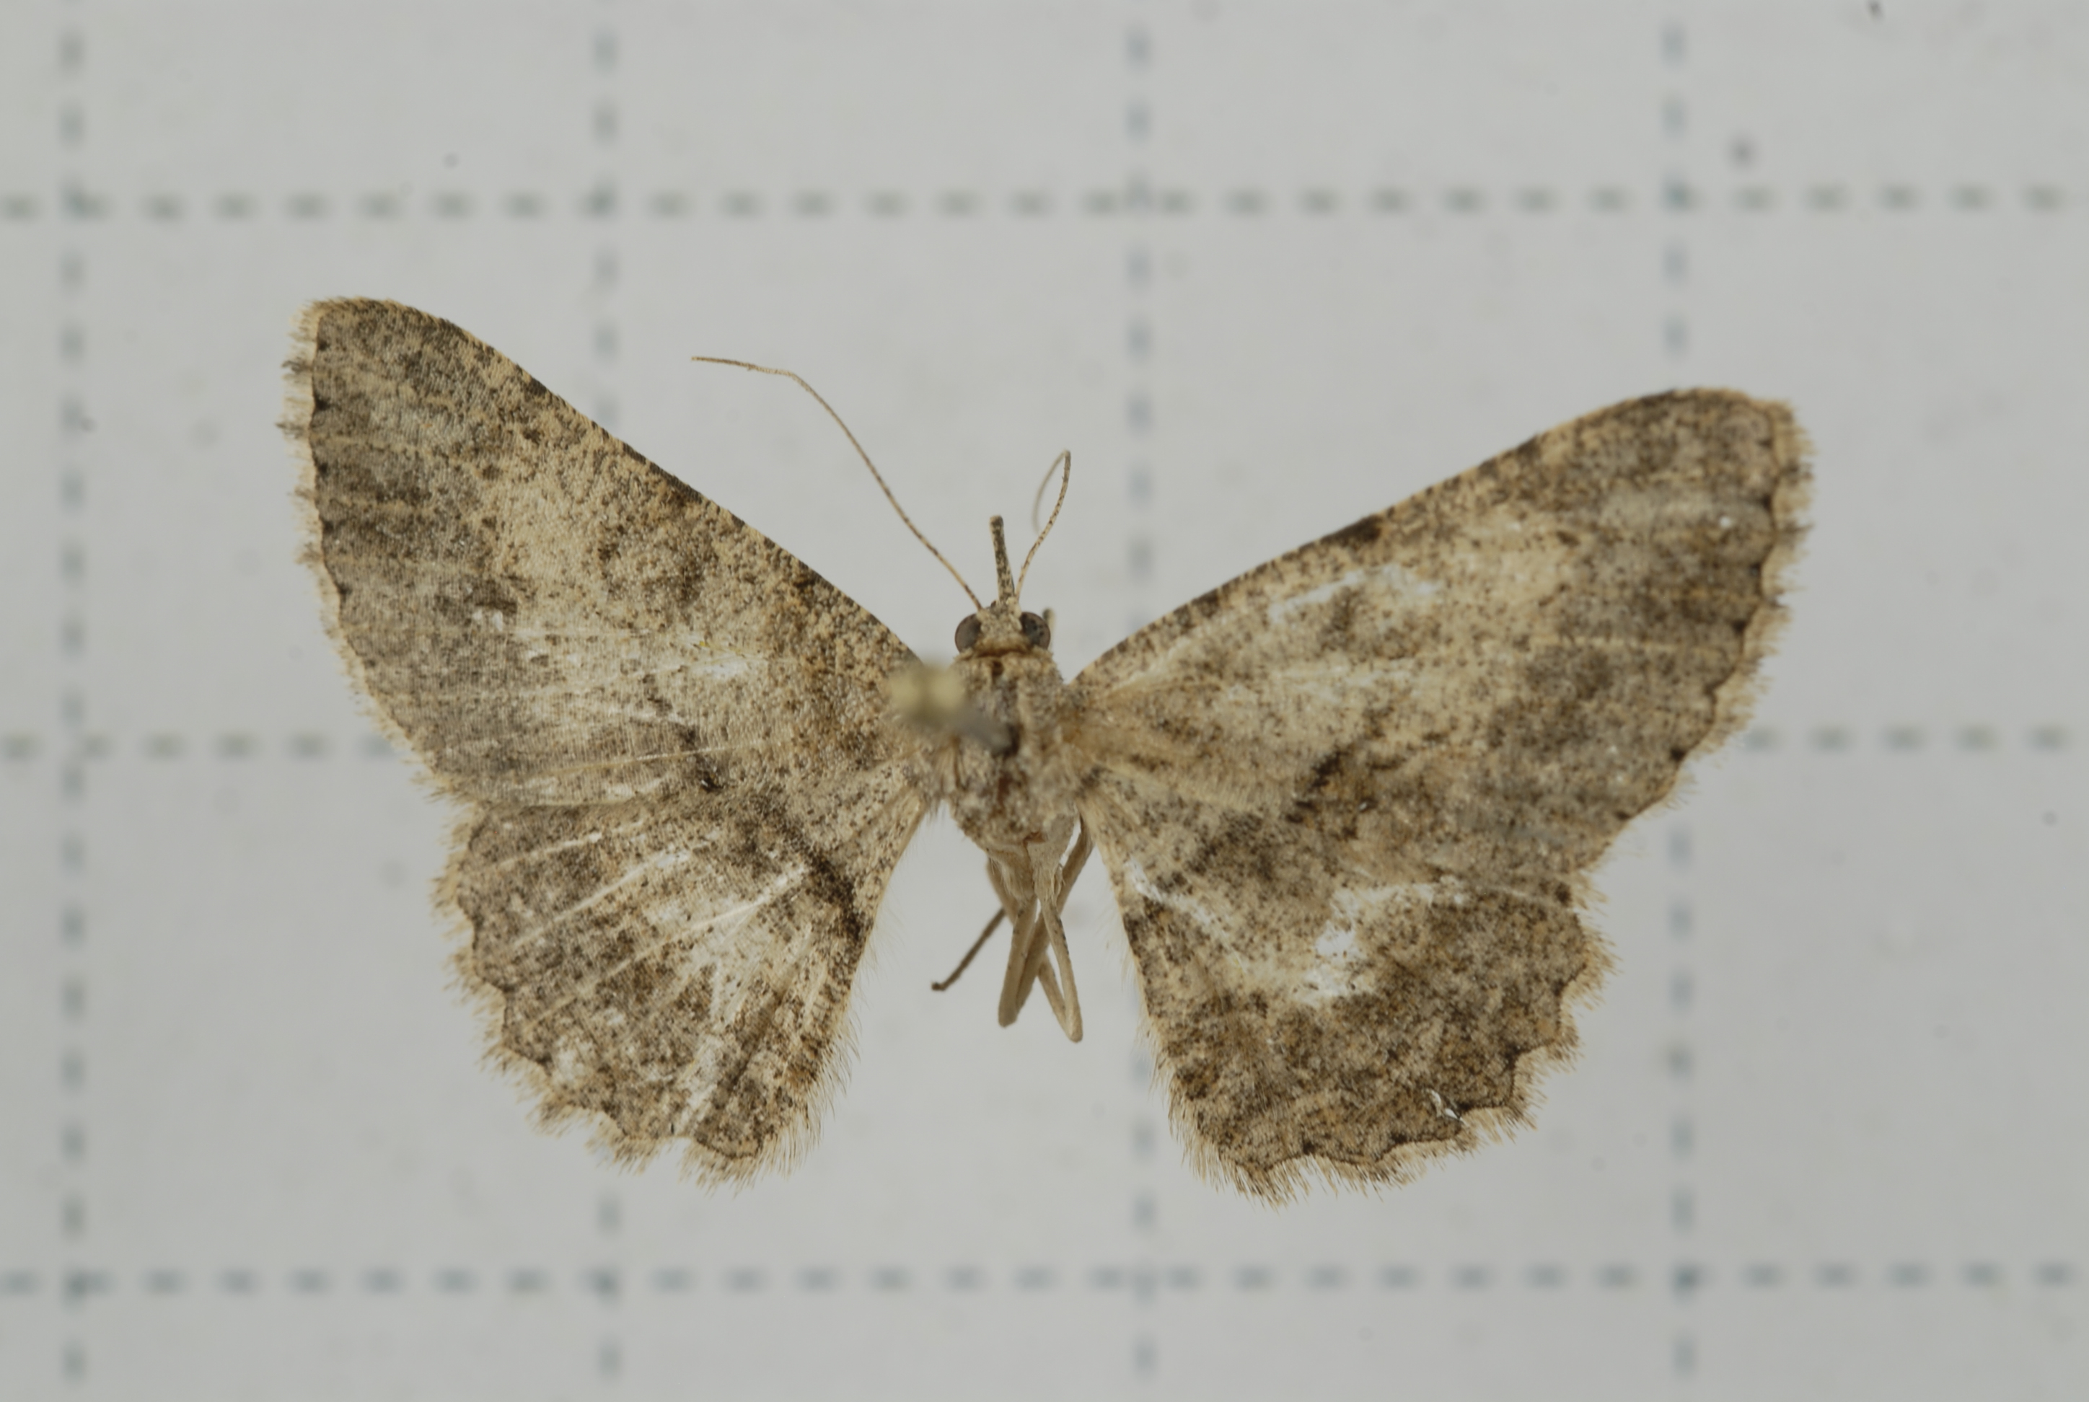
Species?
Psilalcis breta rantaizana
